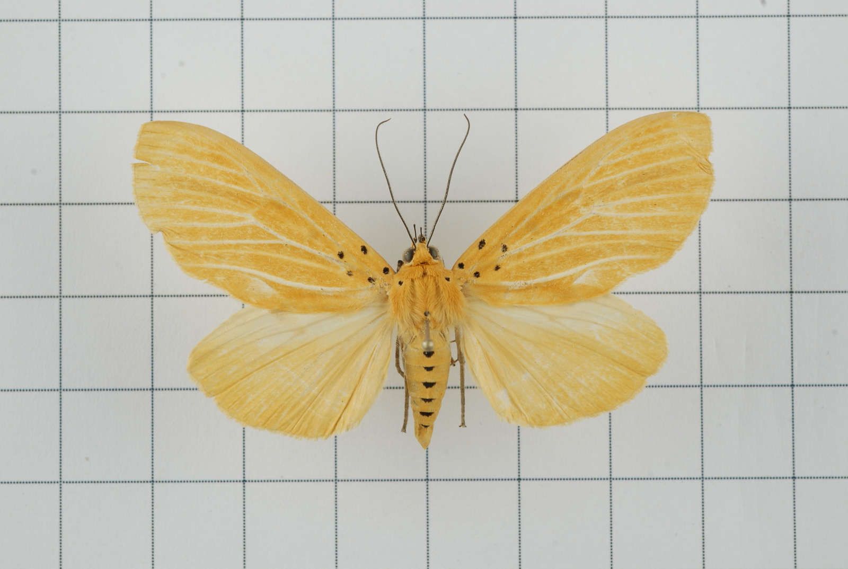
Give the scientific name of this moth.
Asota egens confinis
